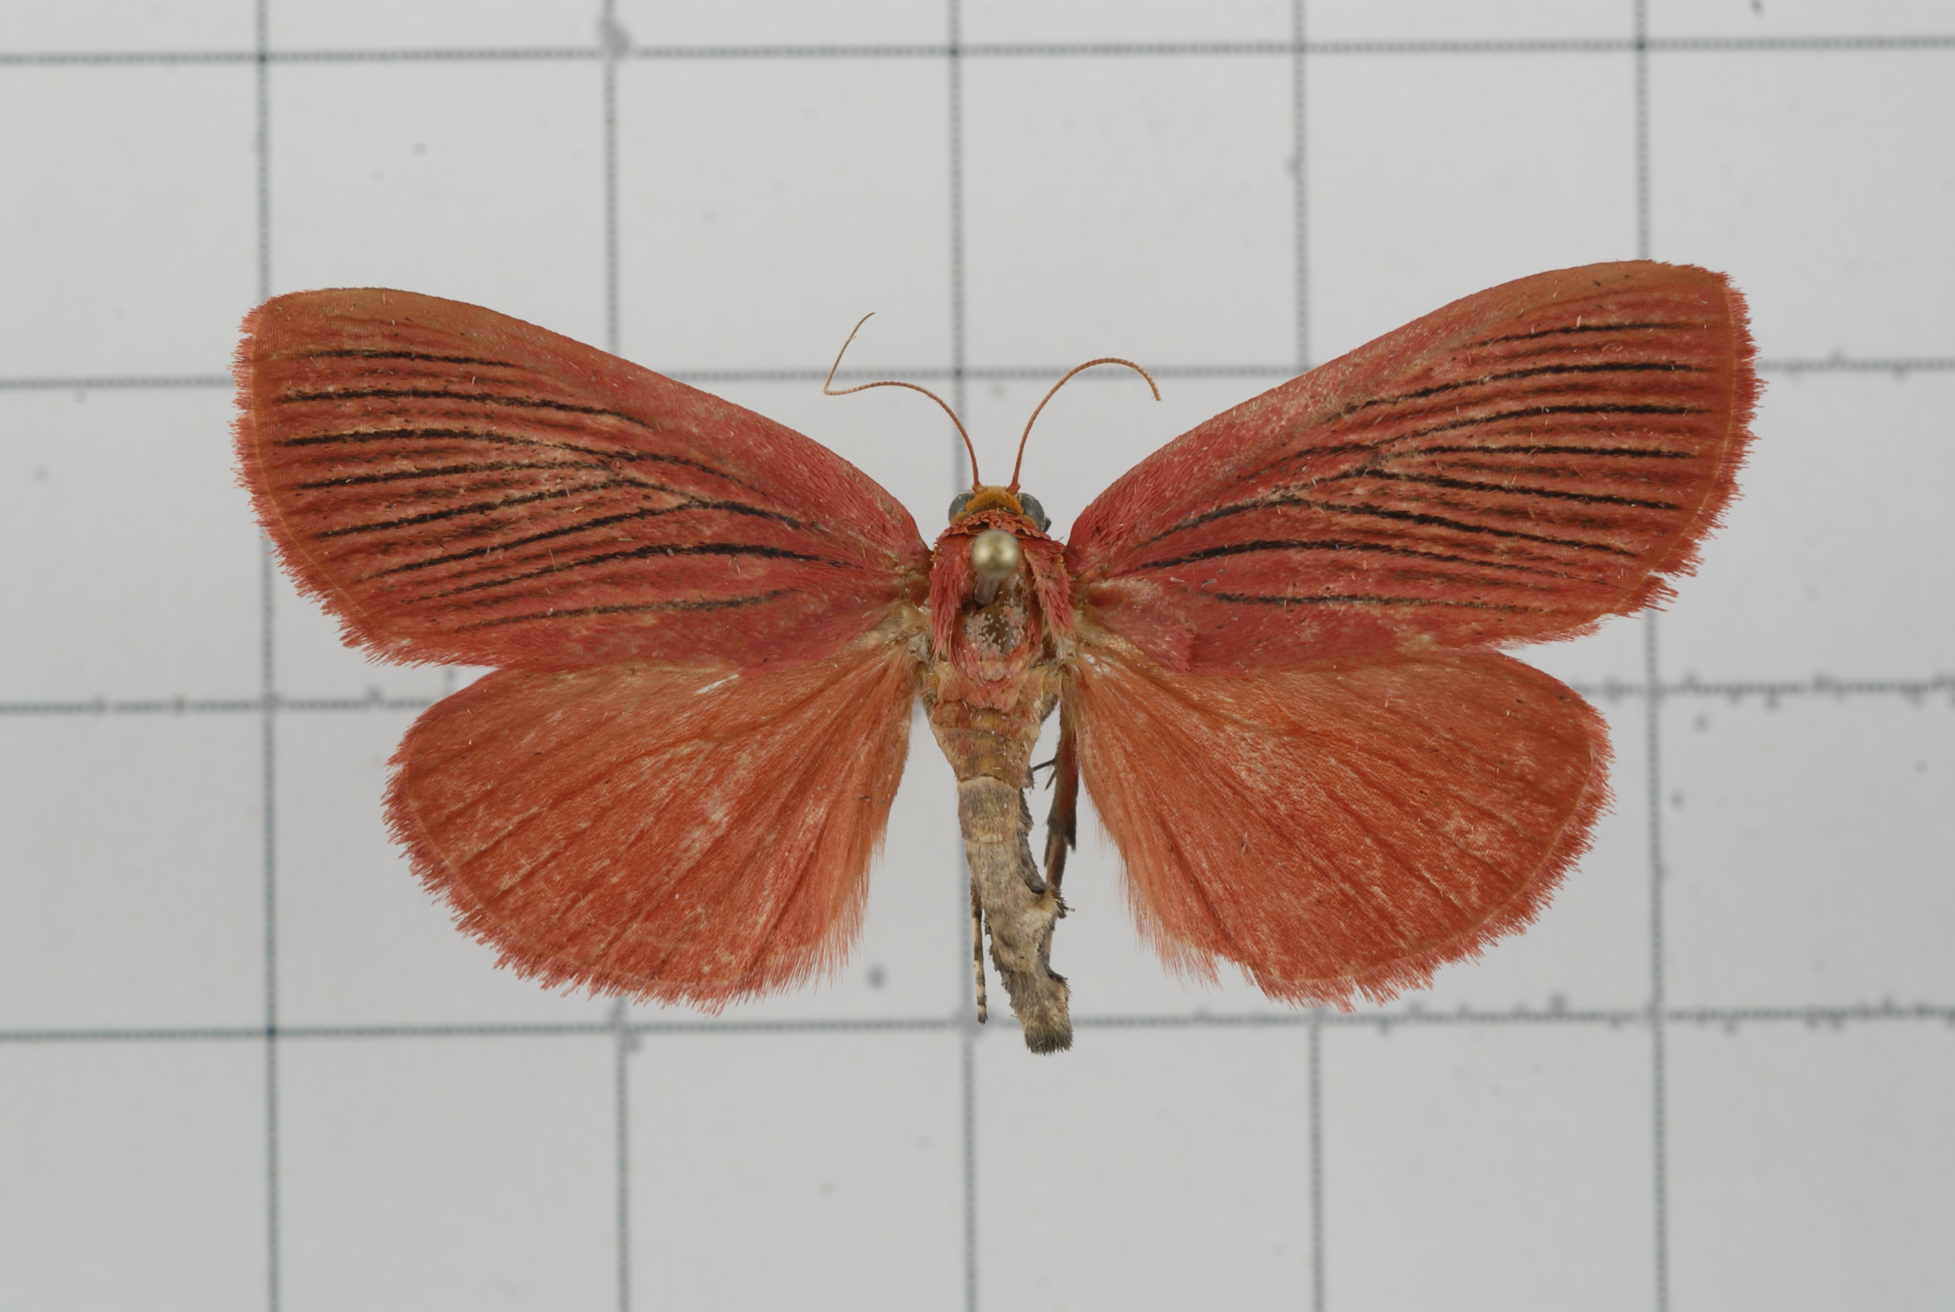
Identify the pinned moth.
Arctioblepsis rubida
